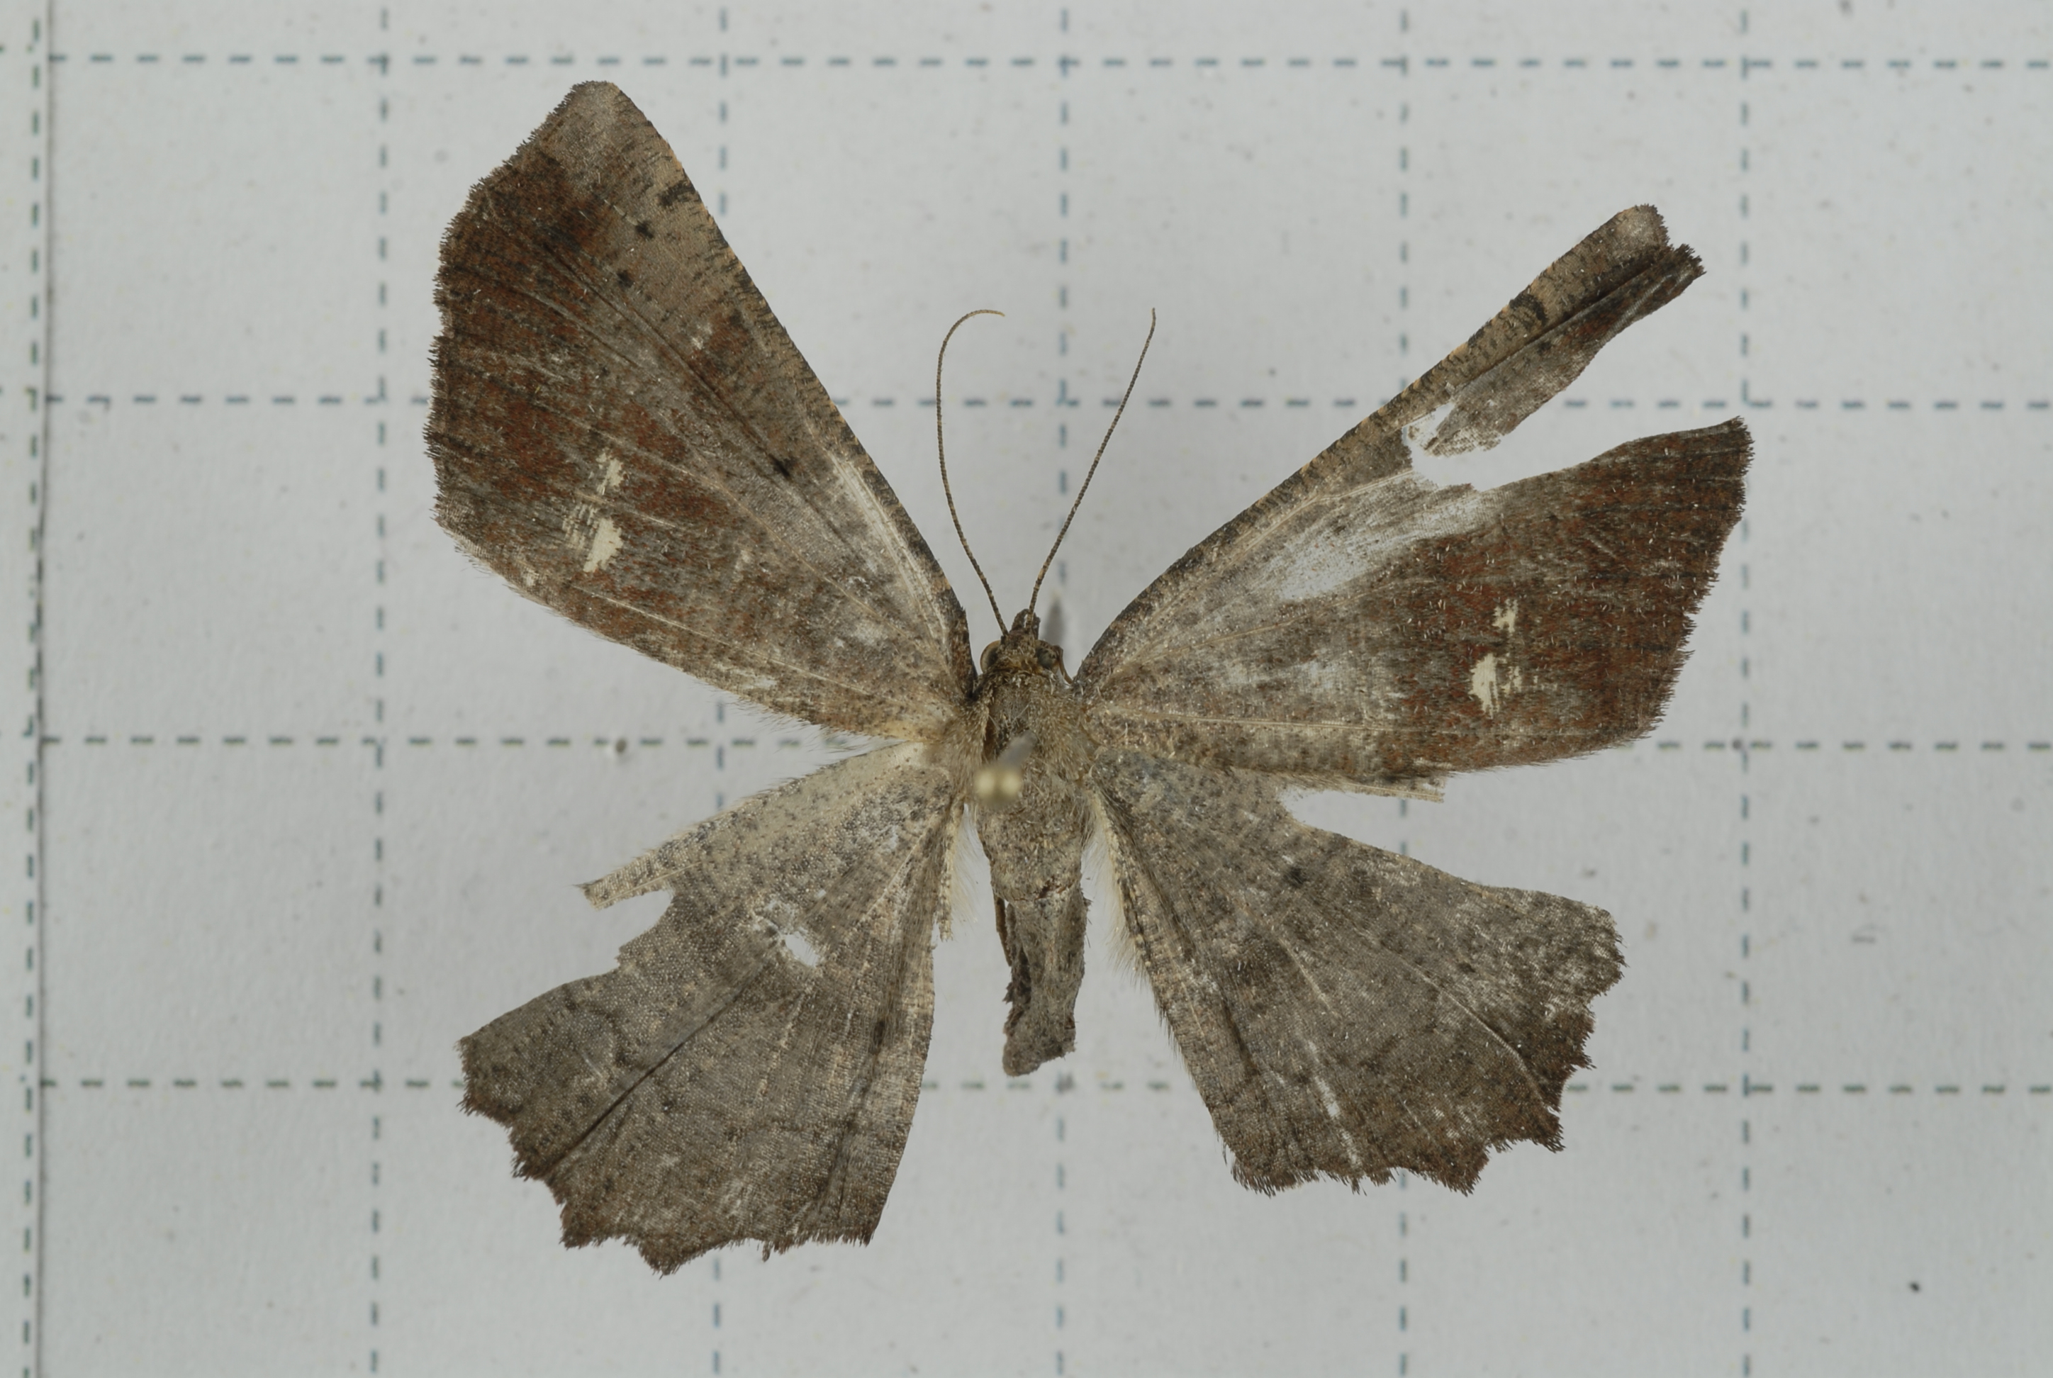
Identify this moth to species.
Xerodes contiguaria
